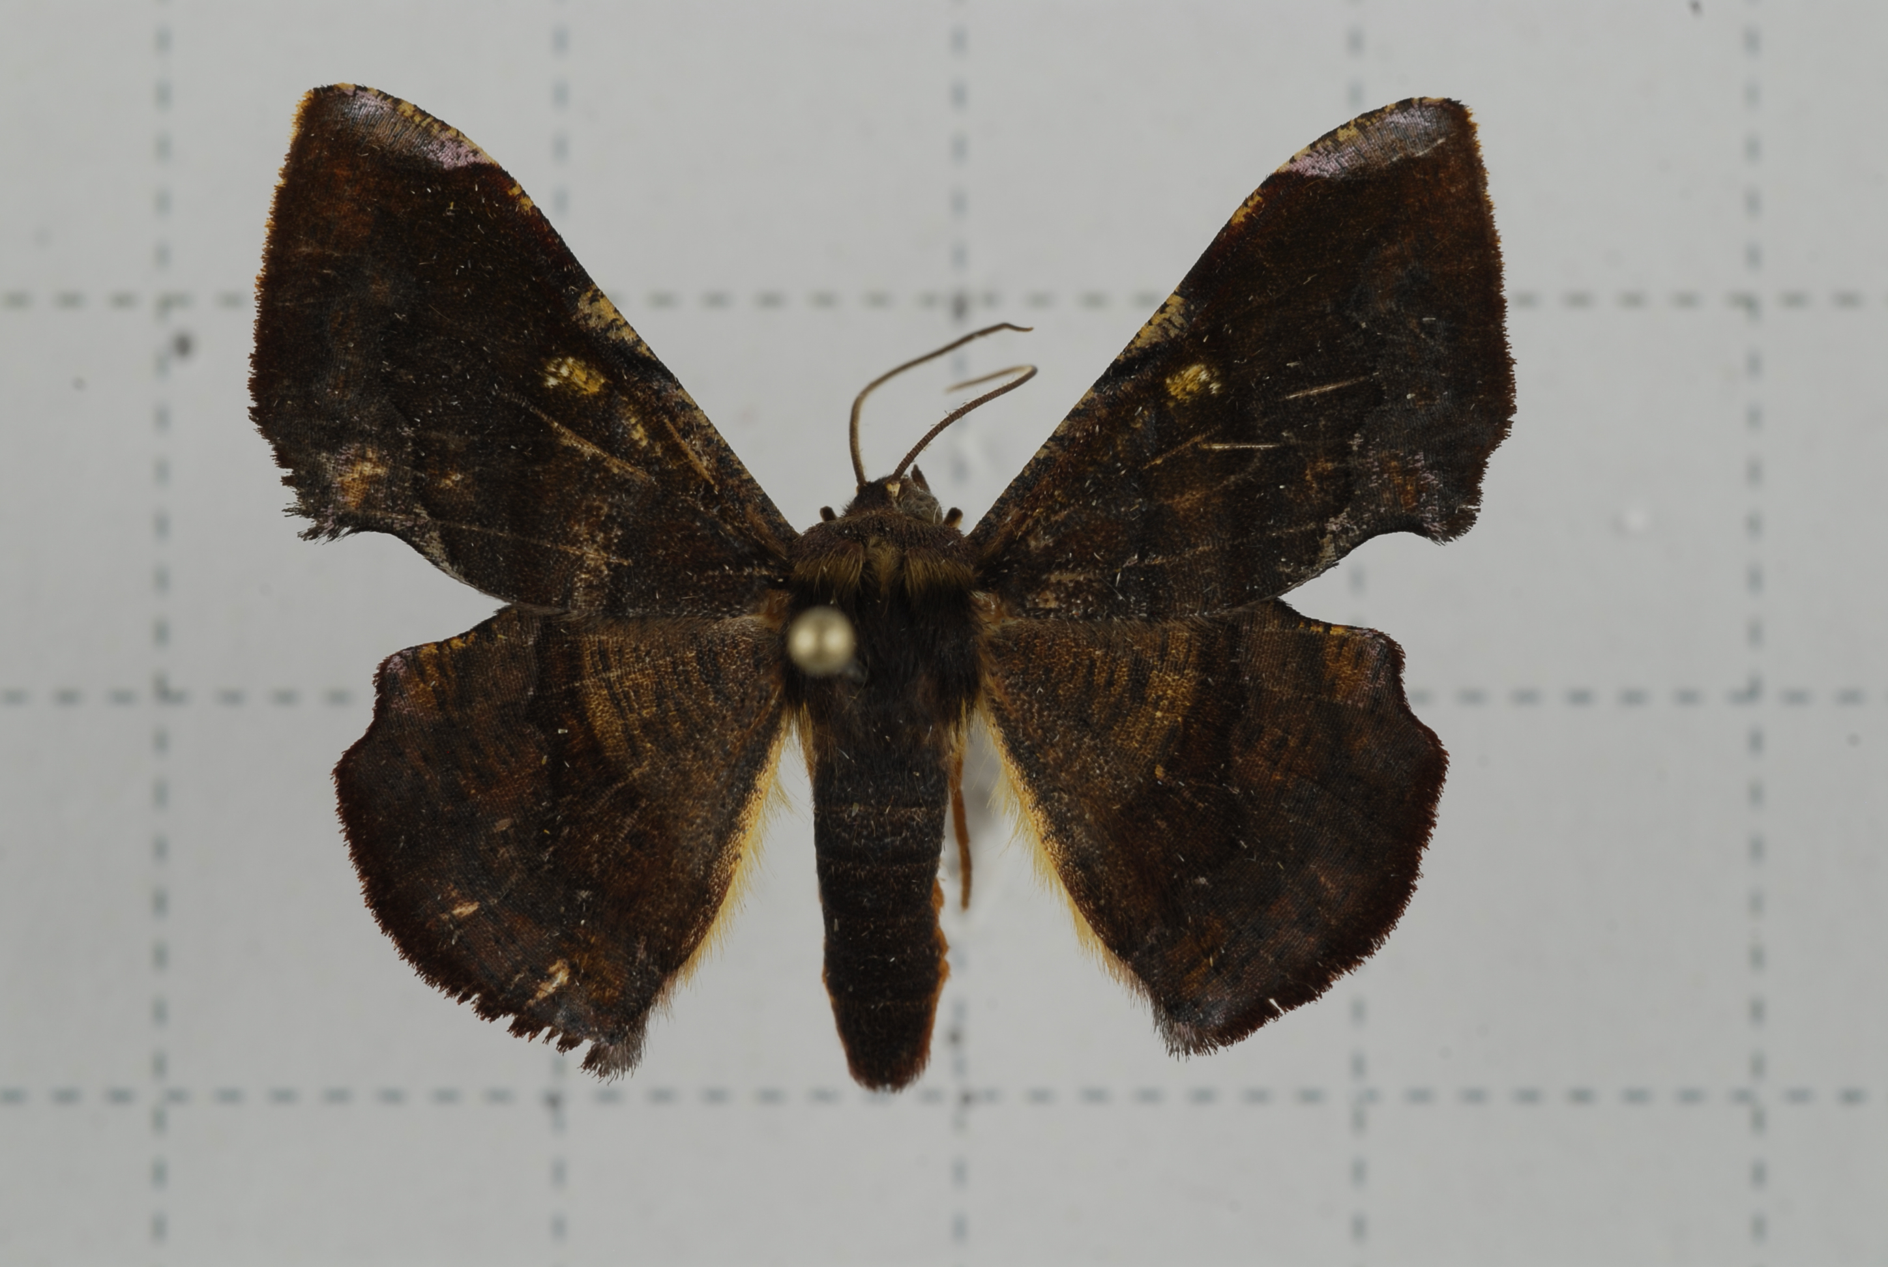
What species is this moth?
Fascellina chromataria
